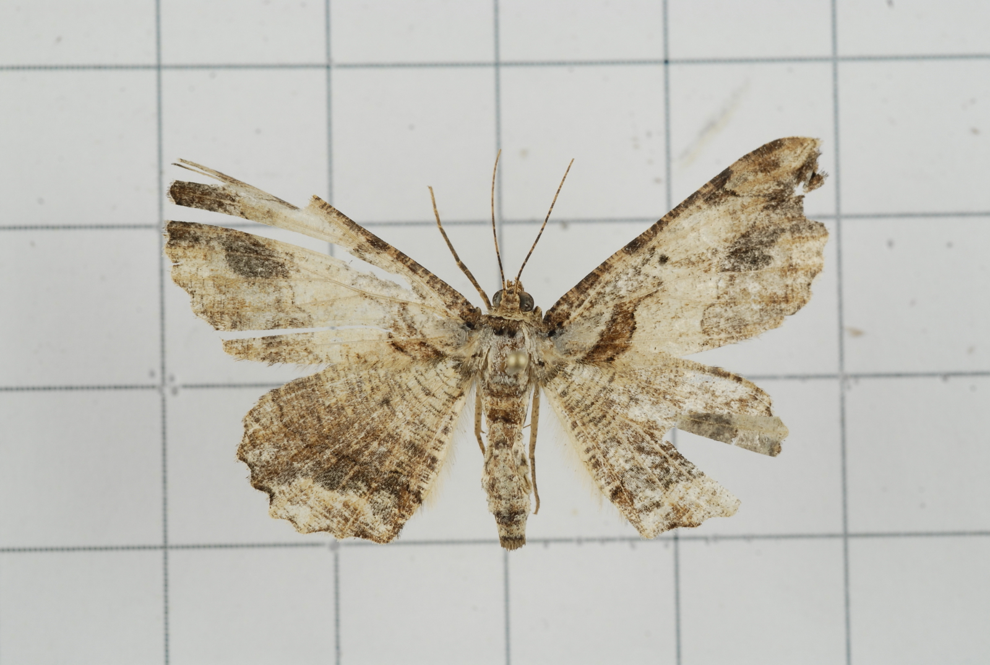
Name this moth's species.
Menophra mitsundoi
